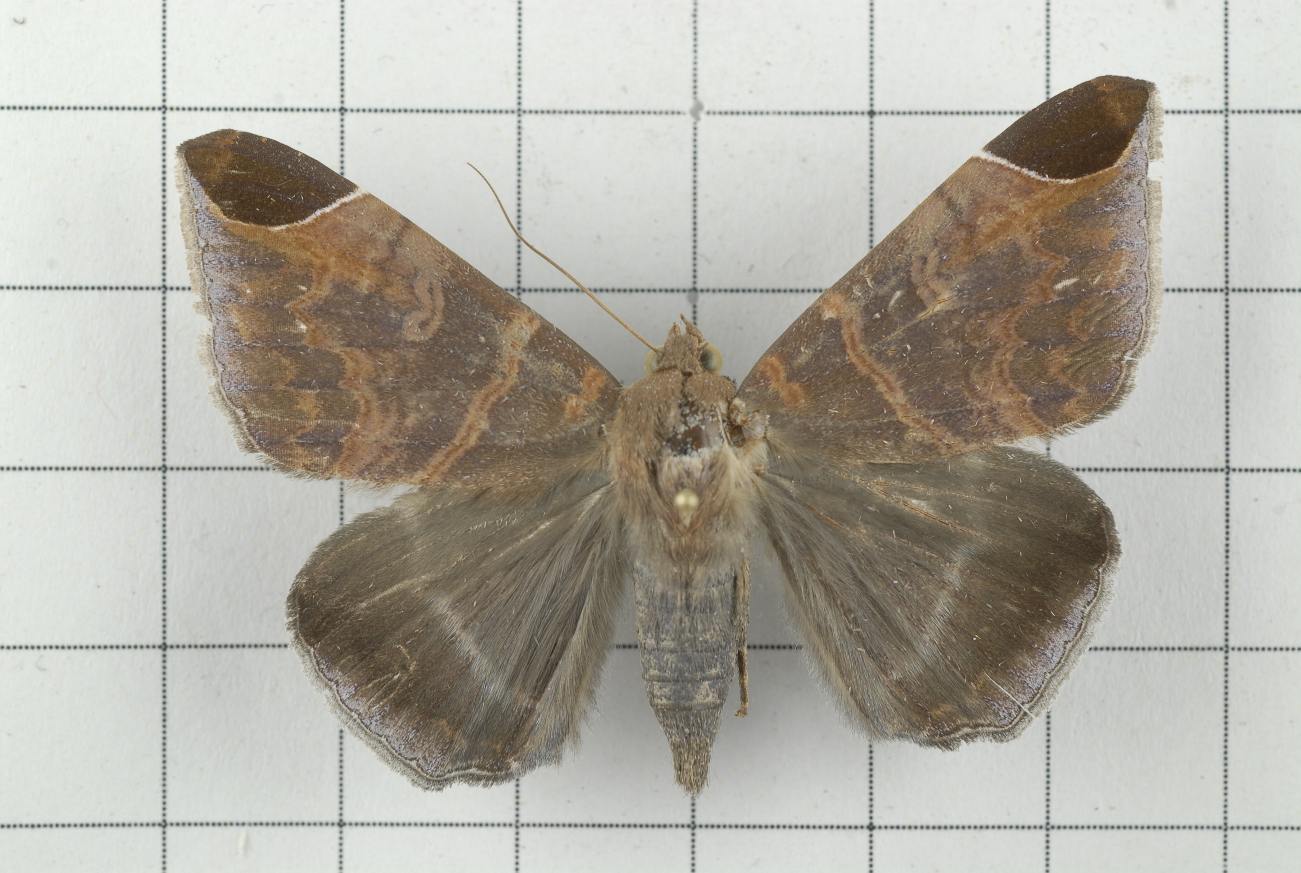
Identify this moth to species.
Pindara illibata
